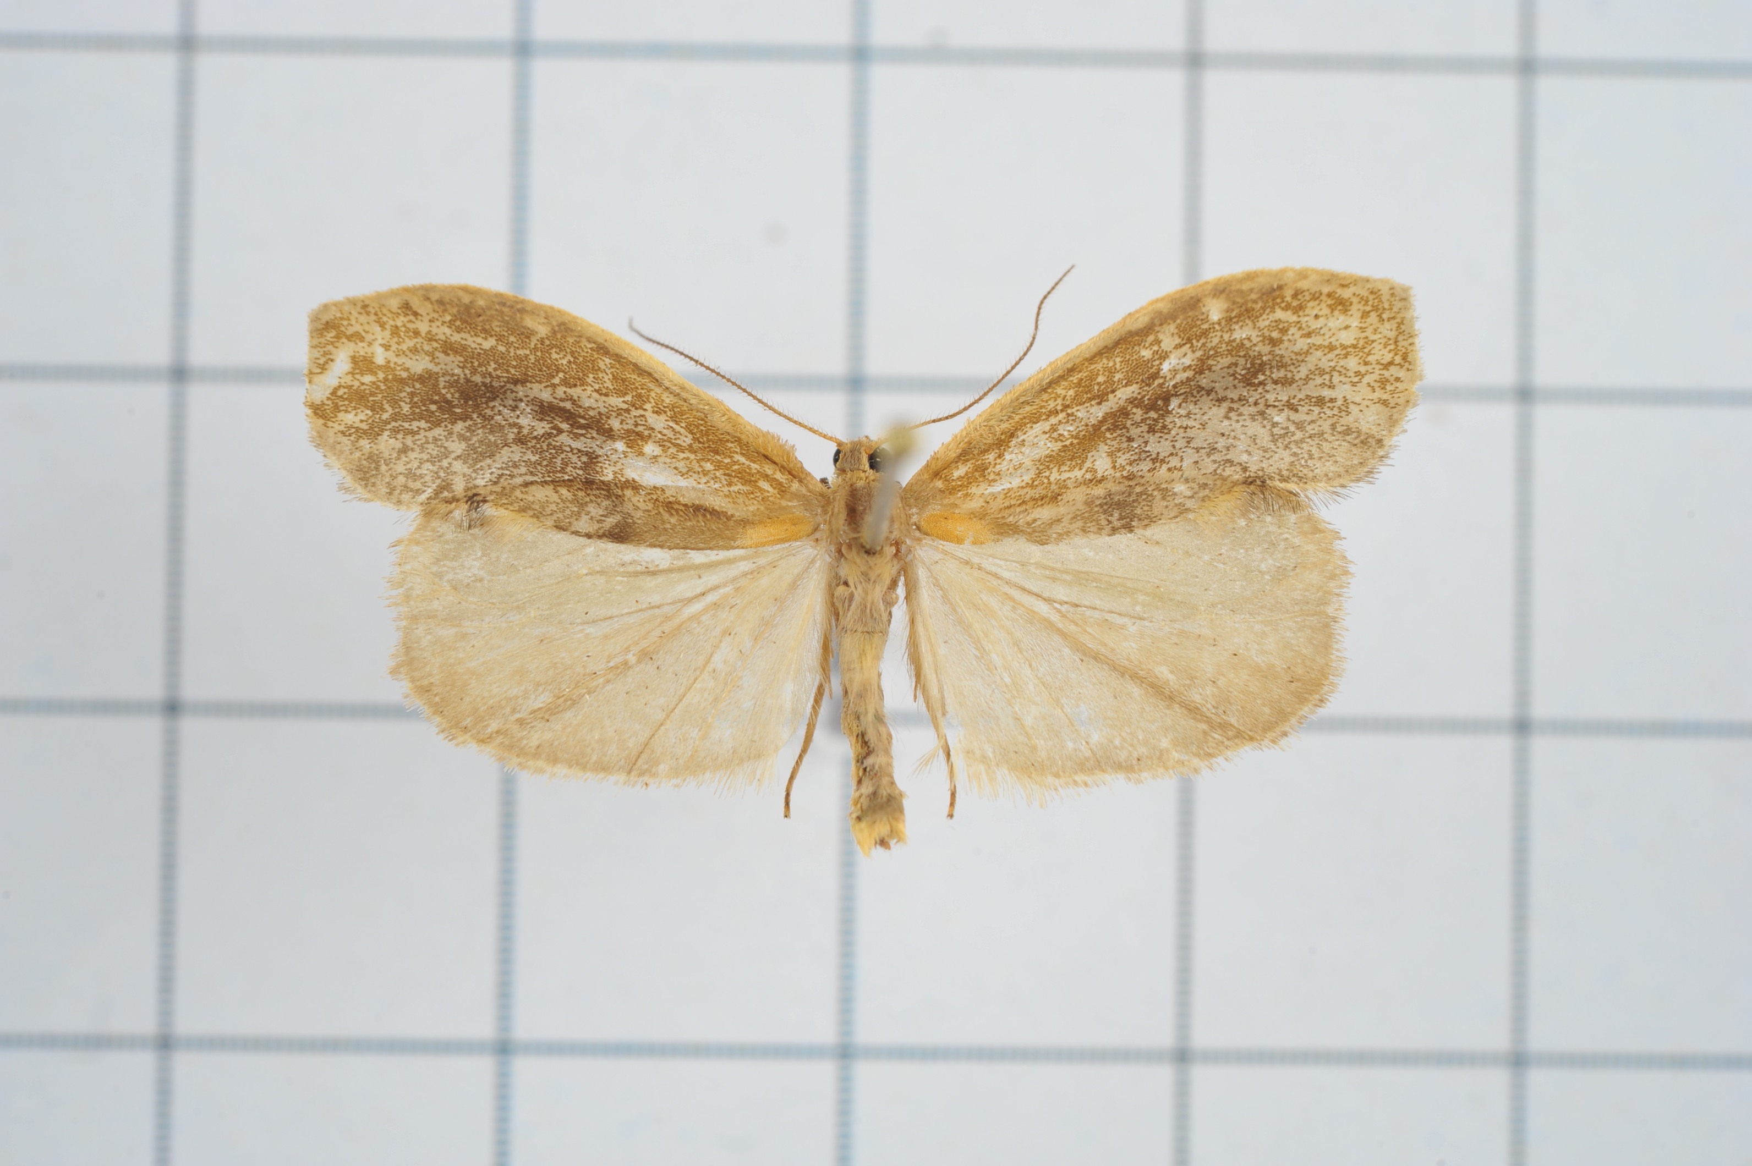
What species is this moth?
Gampola sinica
